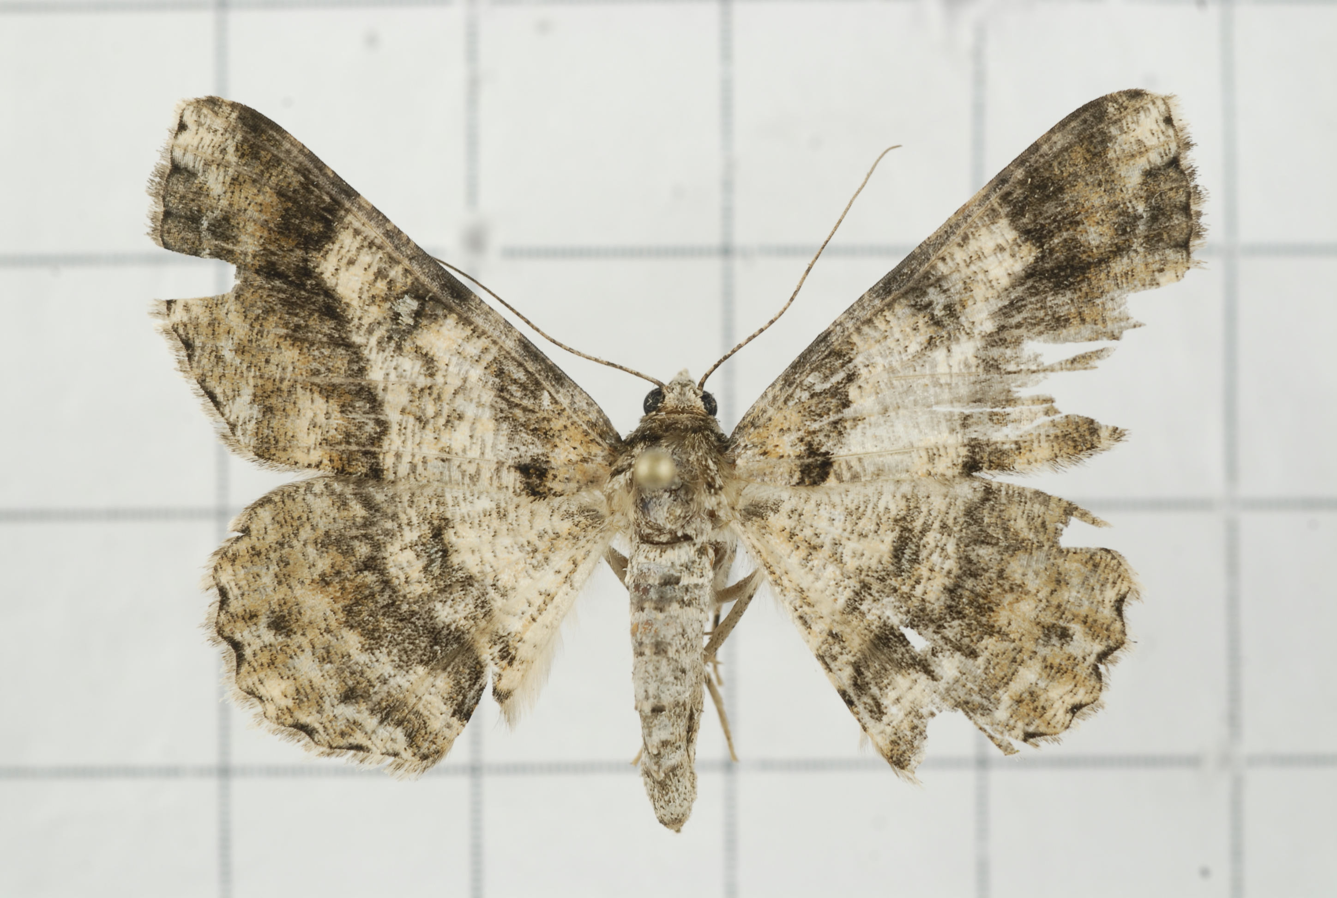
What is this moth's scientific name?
Cleora fraterna
